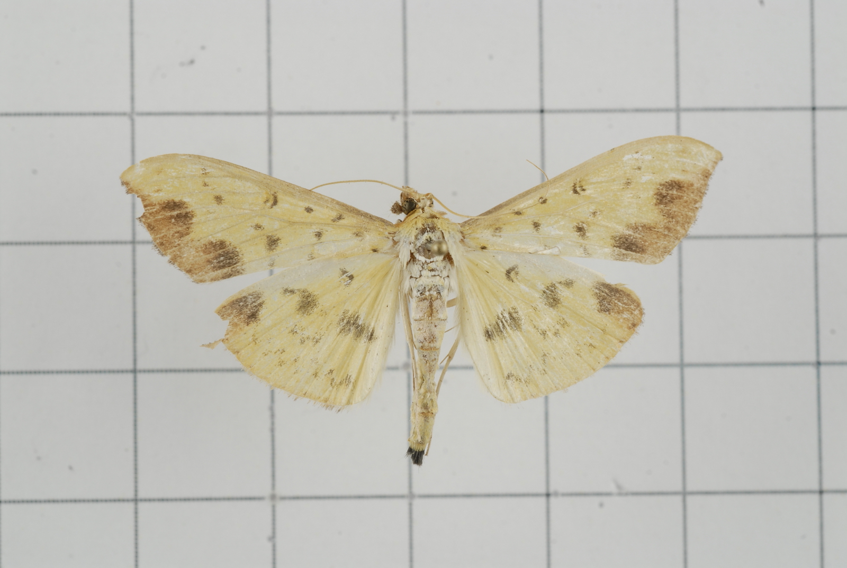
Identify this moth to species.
Botyodes principalis
